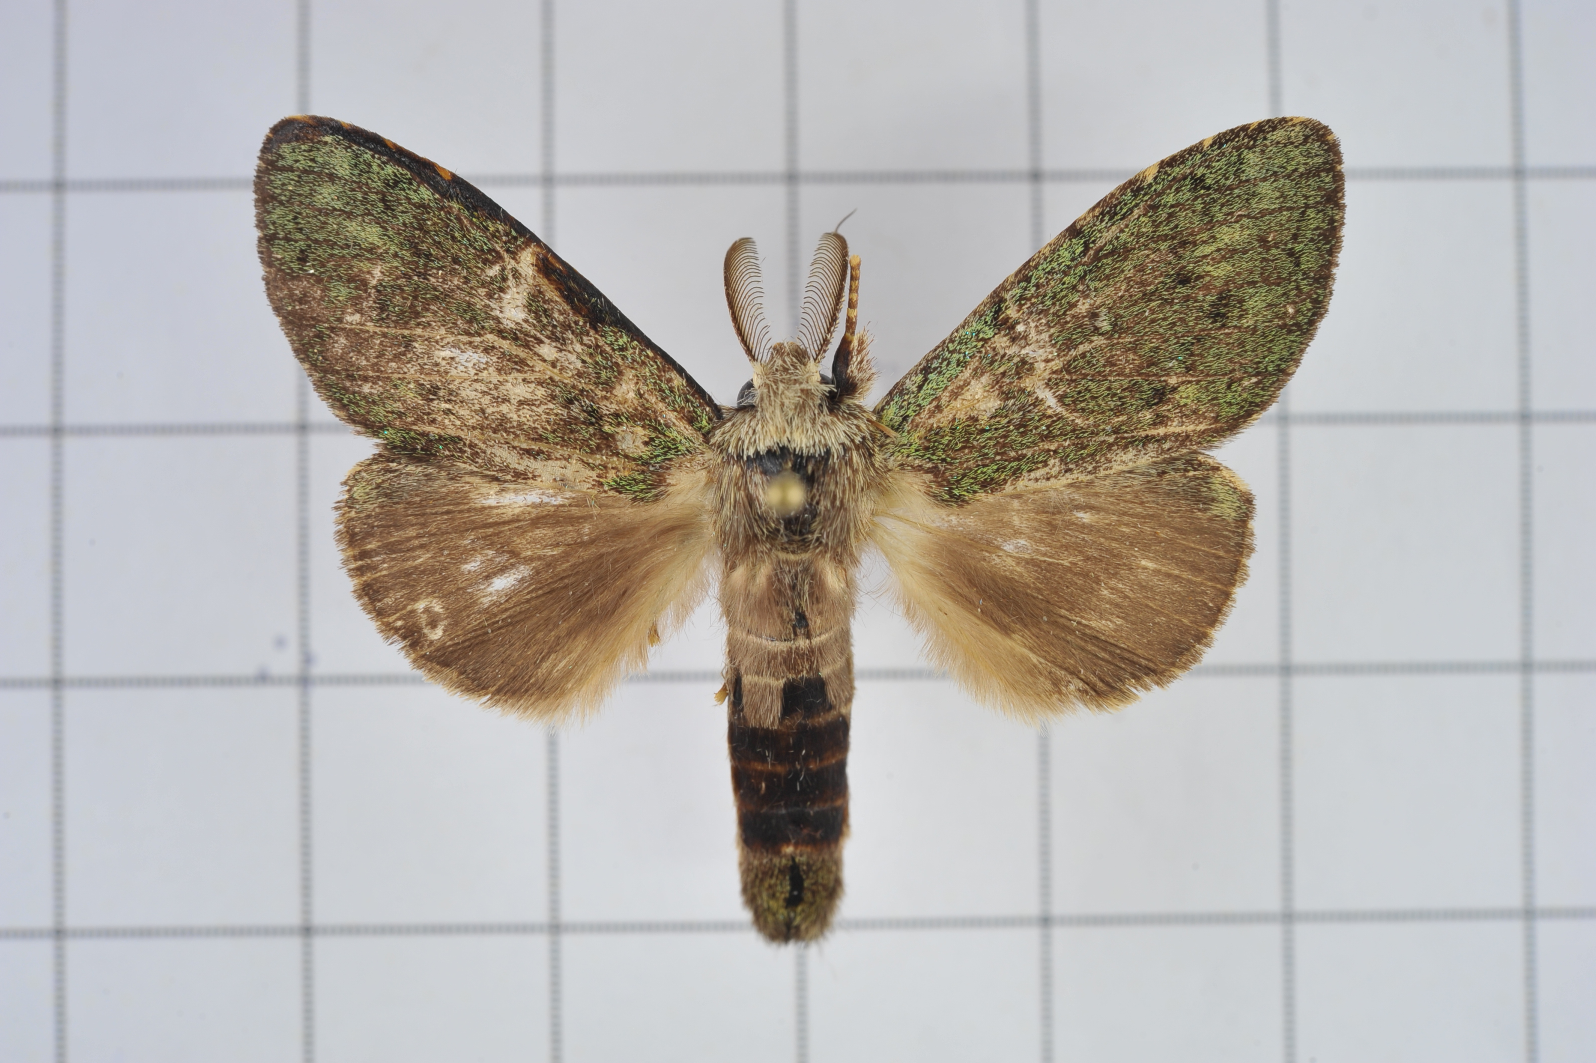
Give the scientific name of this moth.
Syntypistis cyanea cyanea
